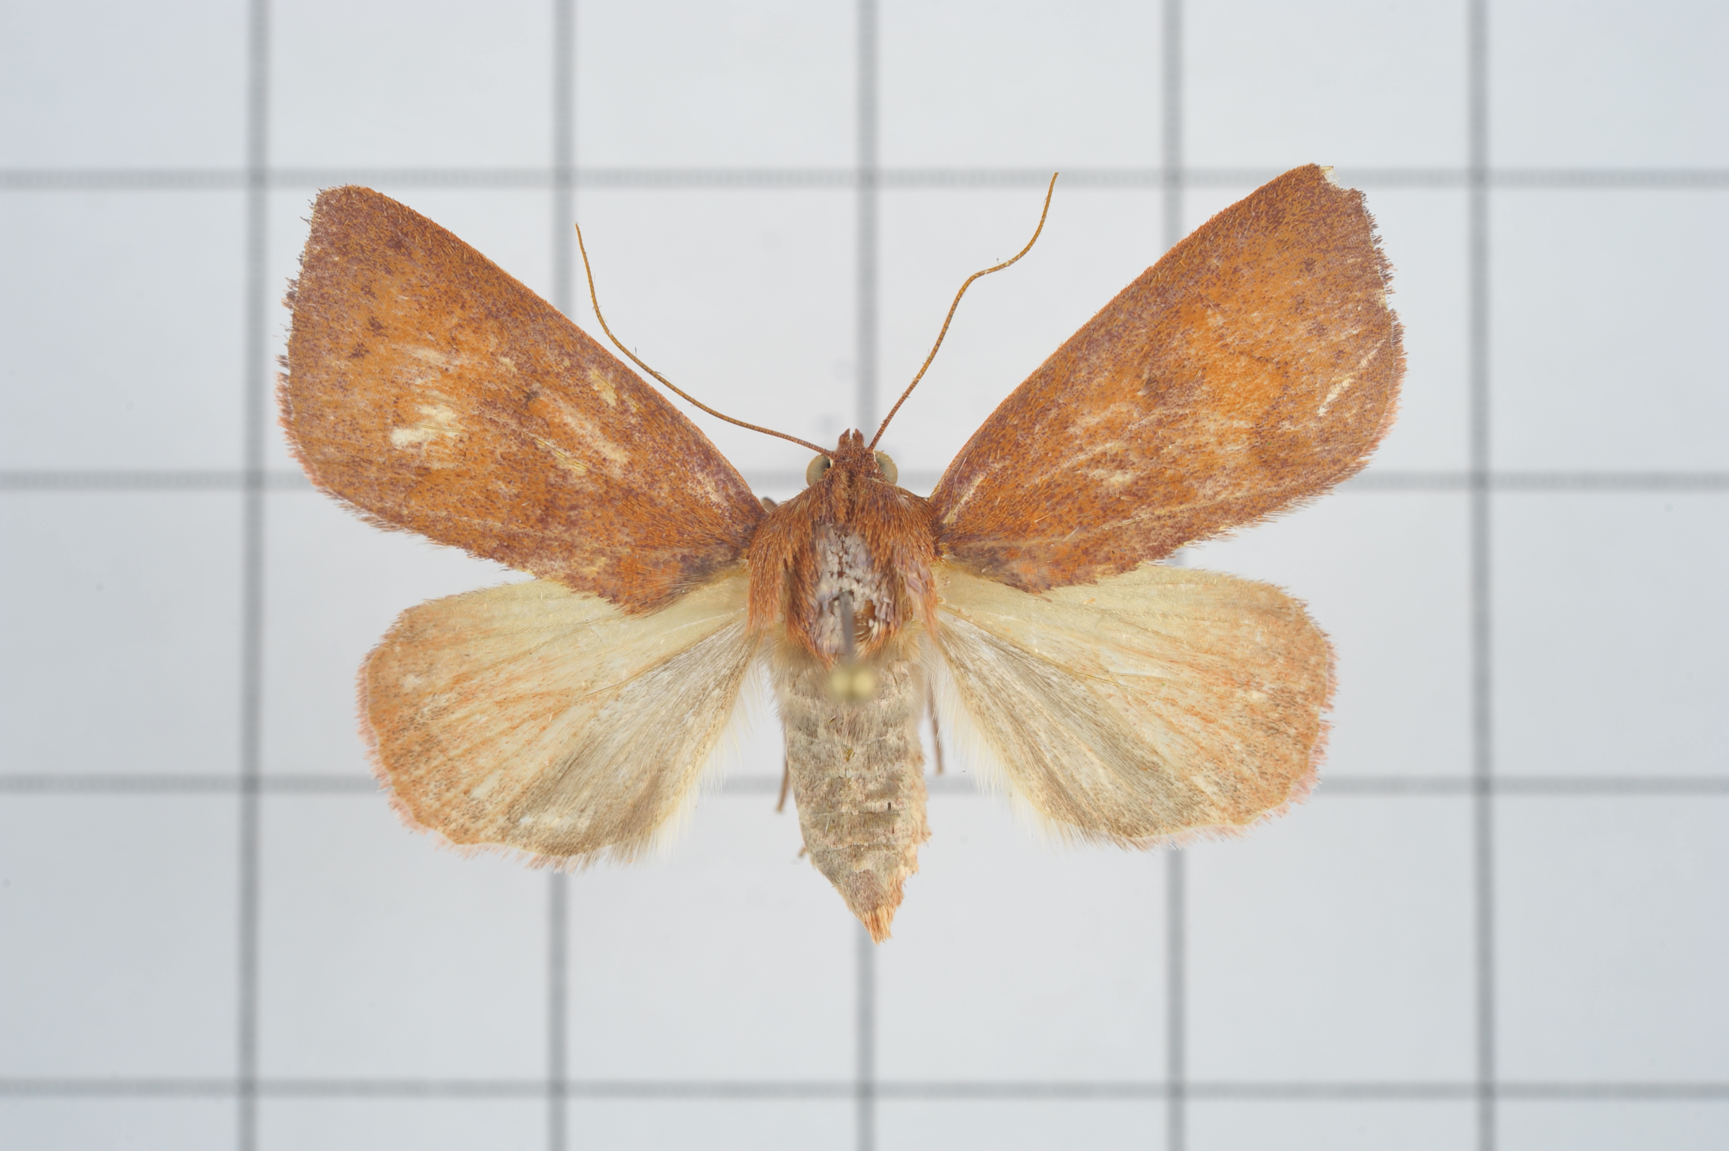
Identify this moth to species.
Maurilia iconica
